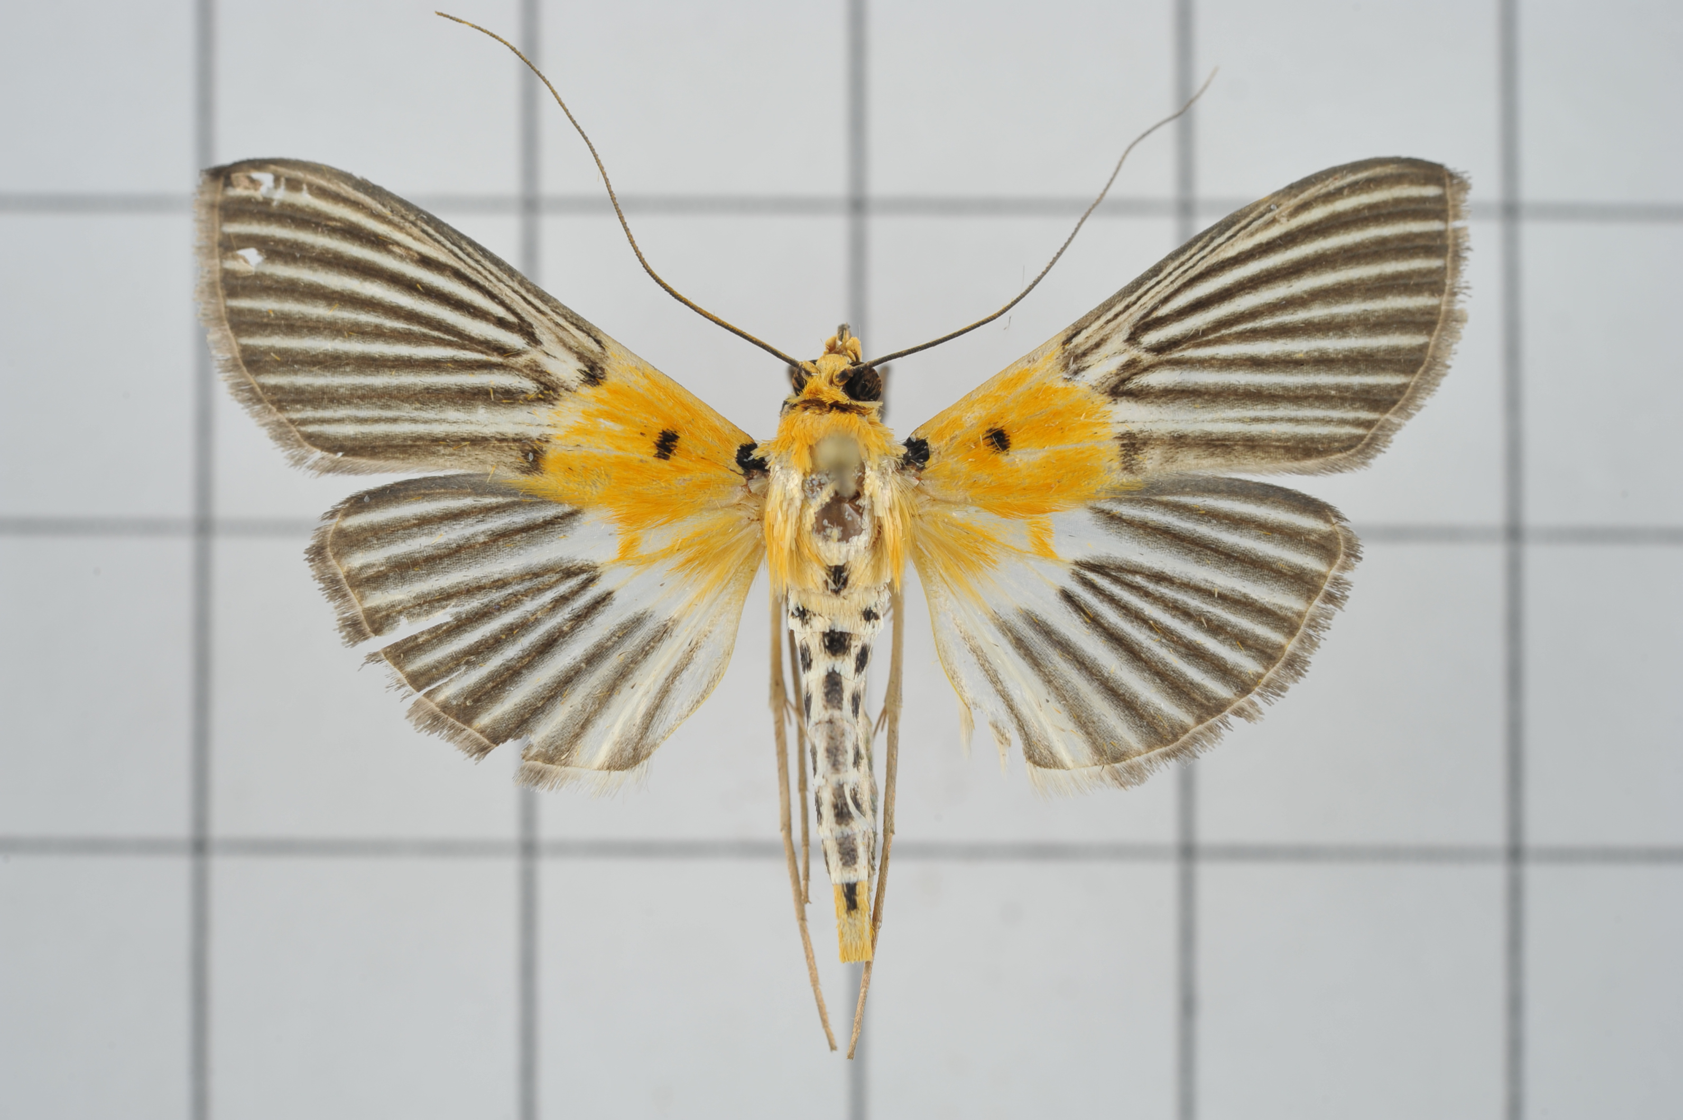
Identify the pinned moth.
Nevrina procopia
